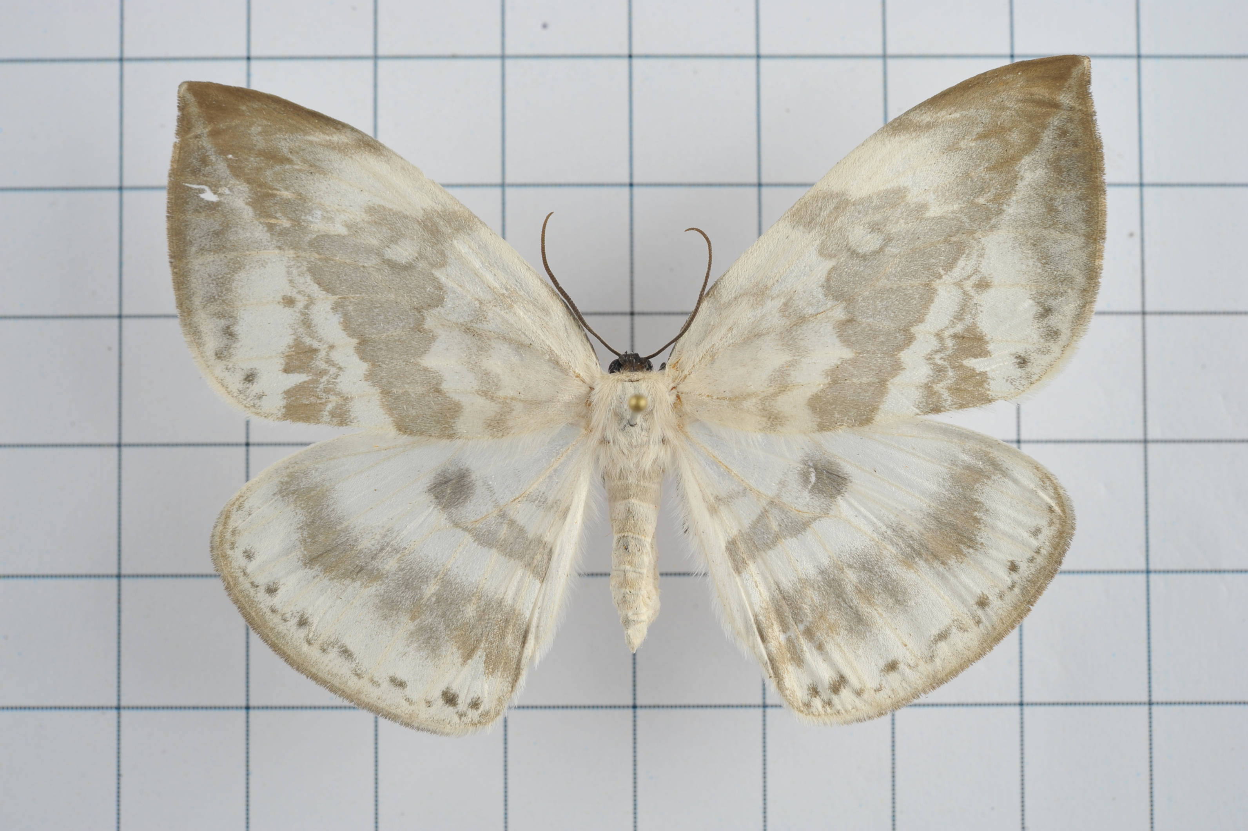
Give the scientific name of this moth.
Cyclidia substigmaria substigmaria
